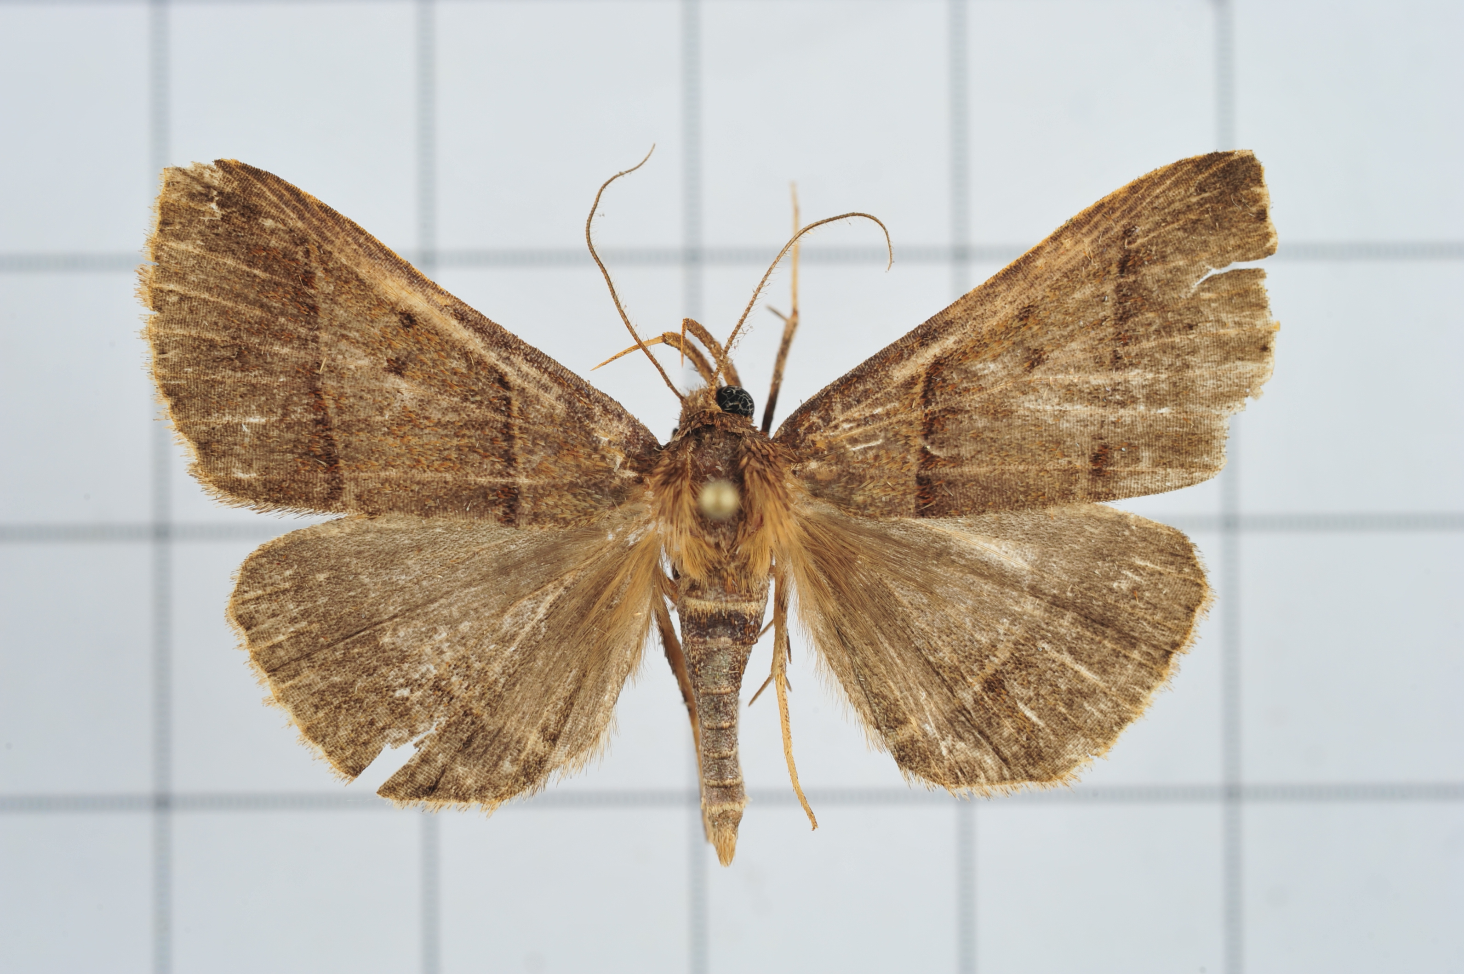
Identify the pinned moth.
Bertula parallela
